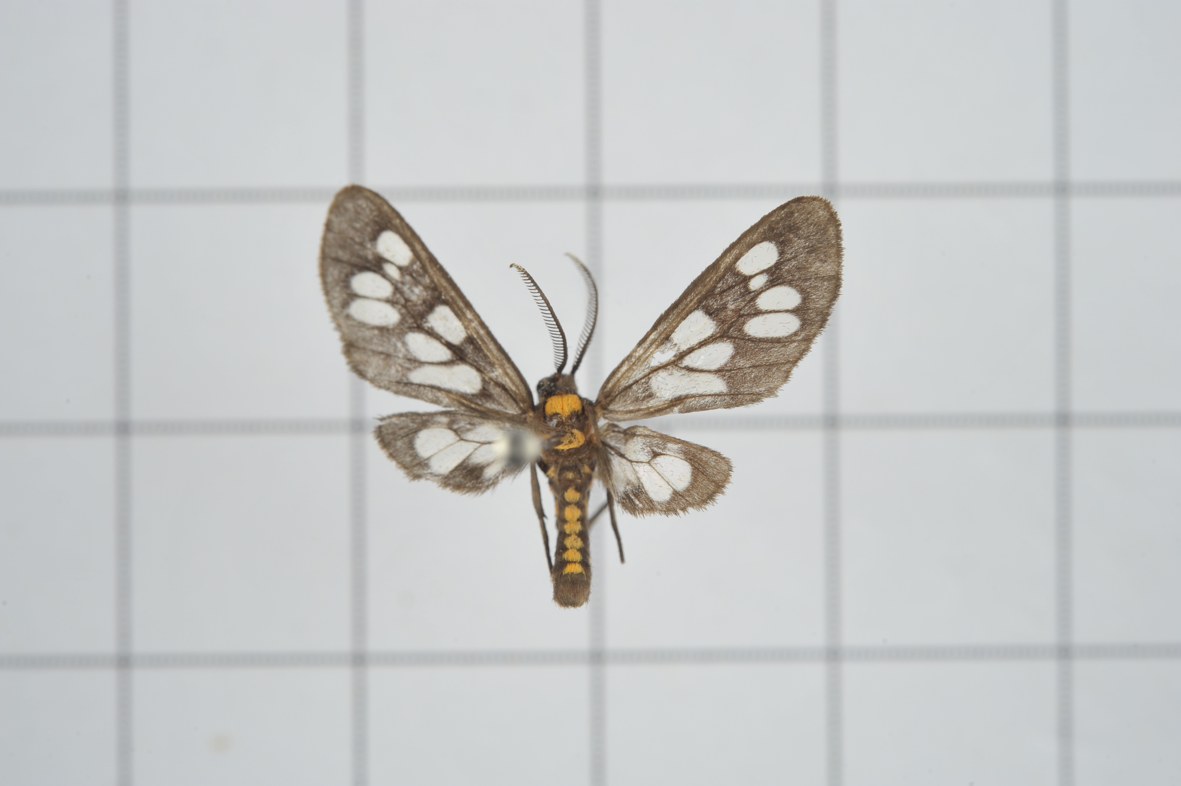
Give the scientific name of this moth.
Eressa confinis finitima
